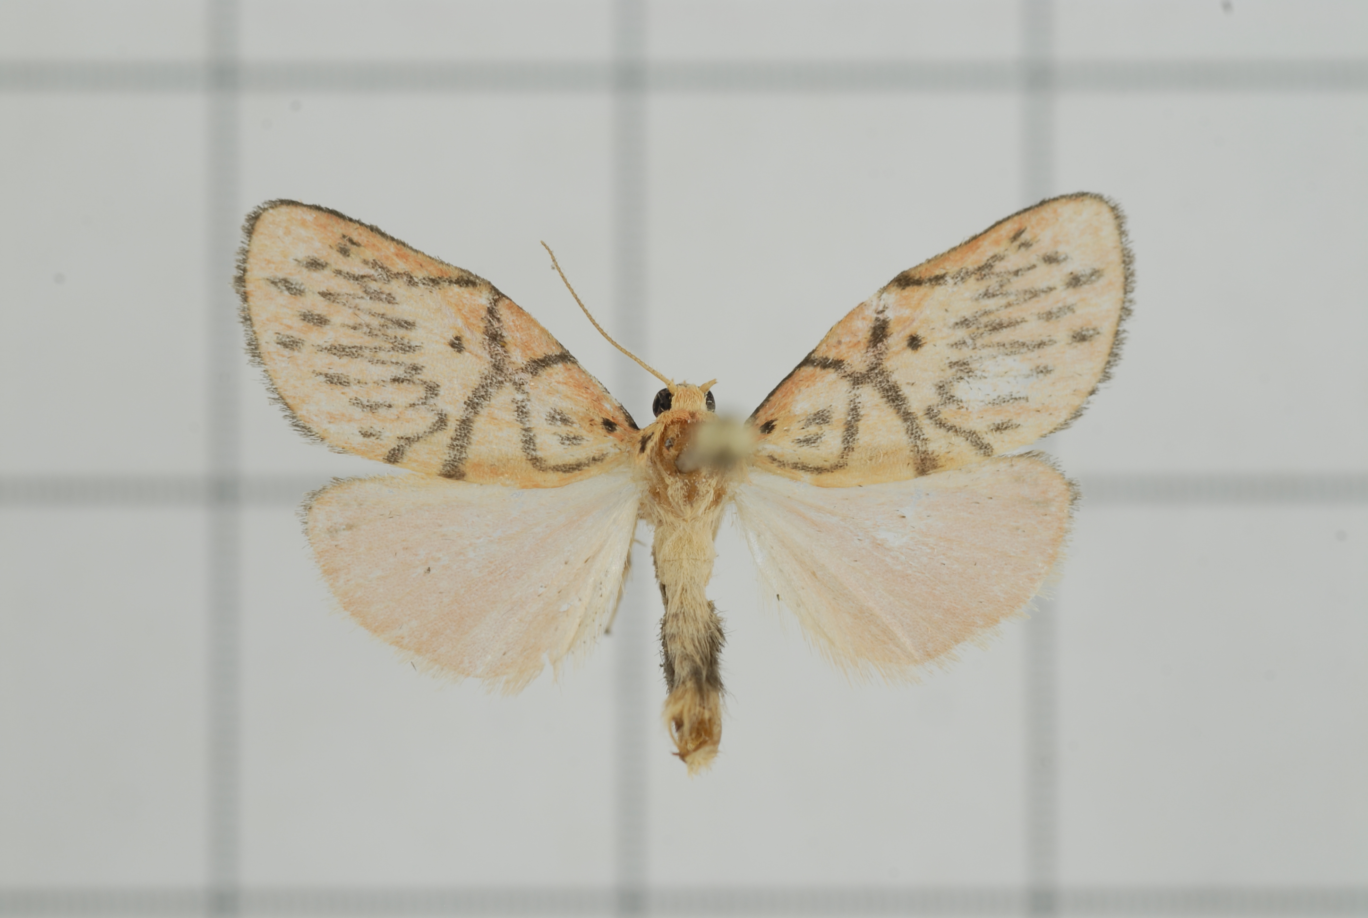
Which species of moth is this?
Aberrasine lichenshihi
